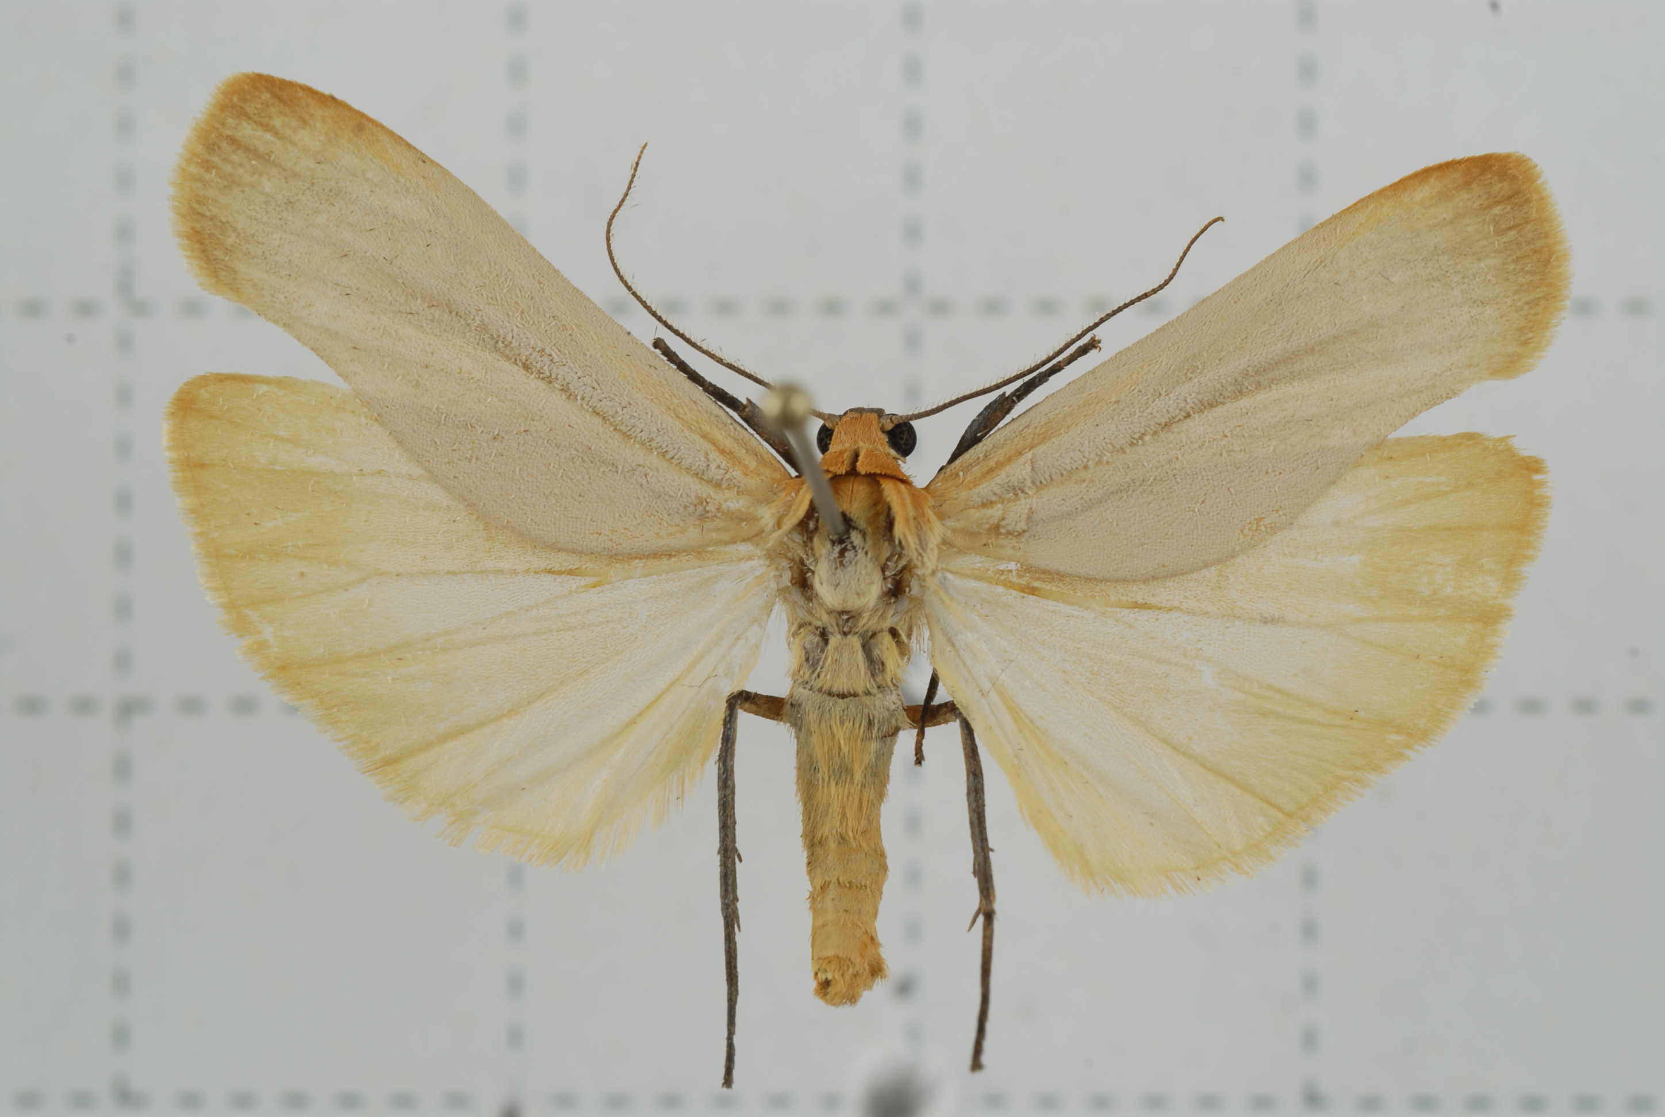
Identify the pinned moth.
Katha emberifera
